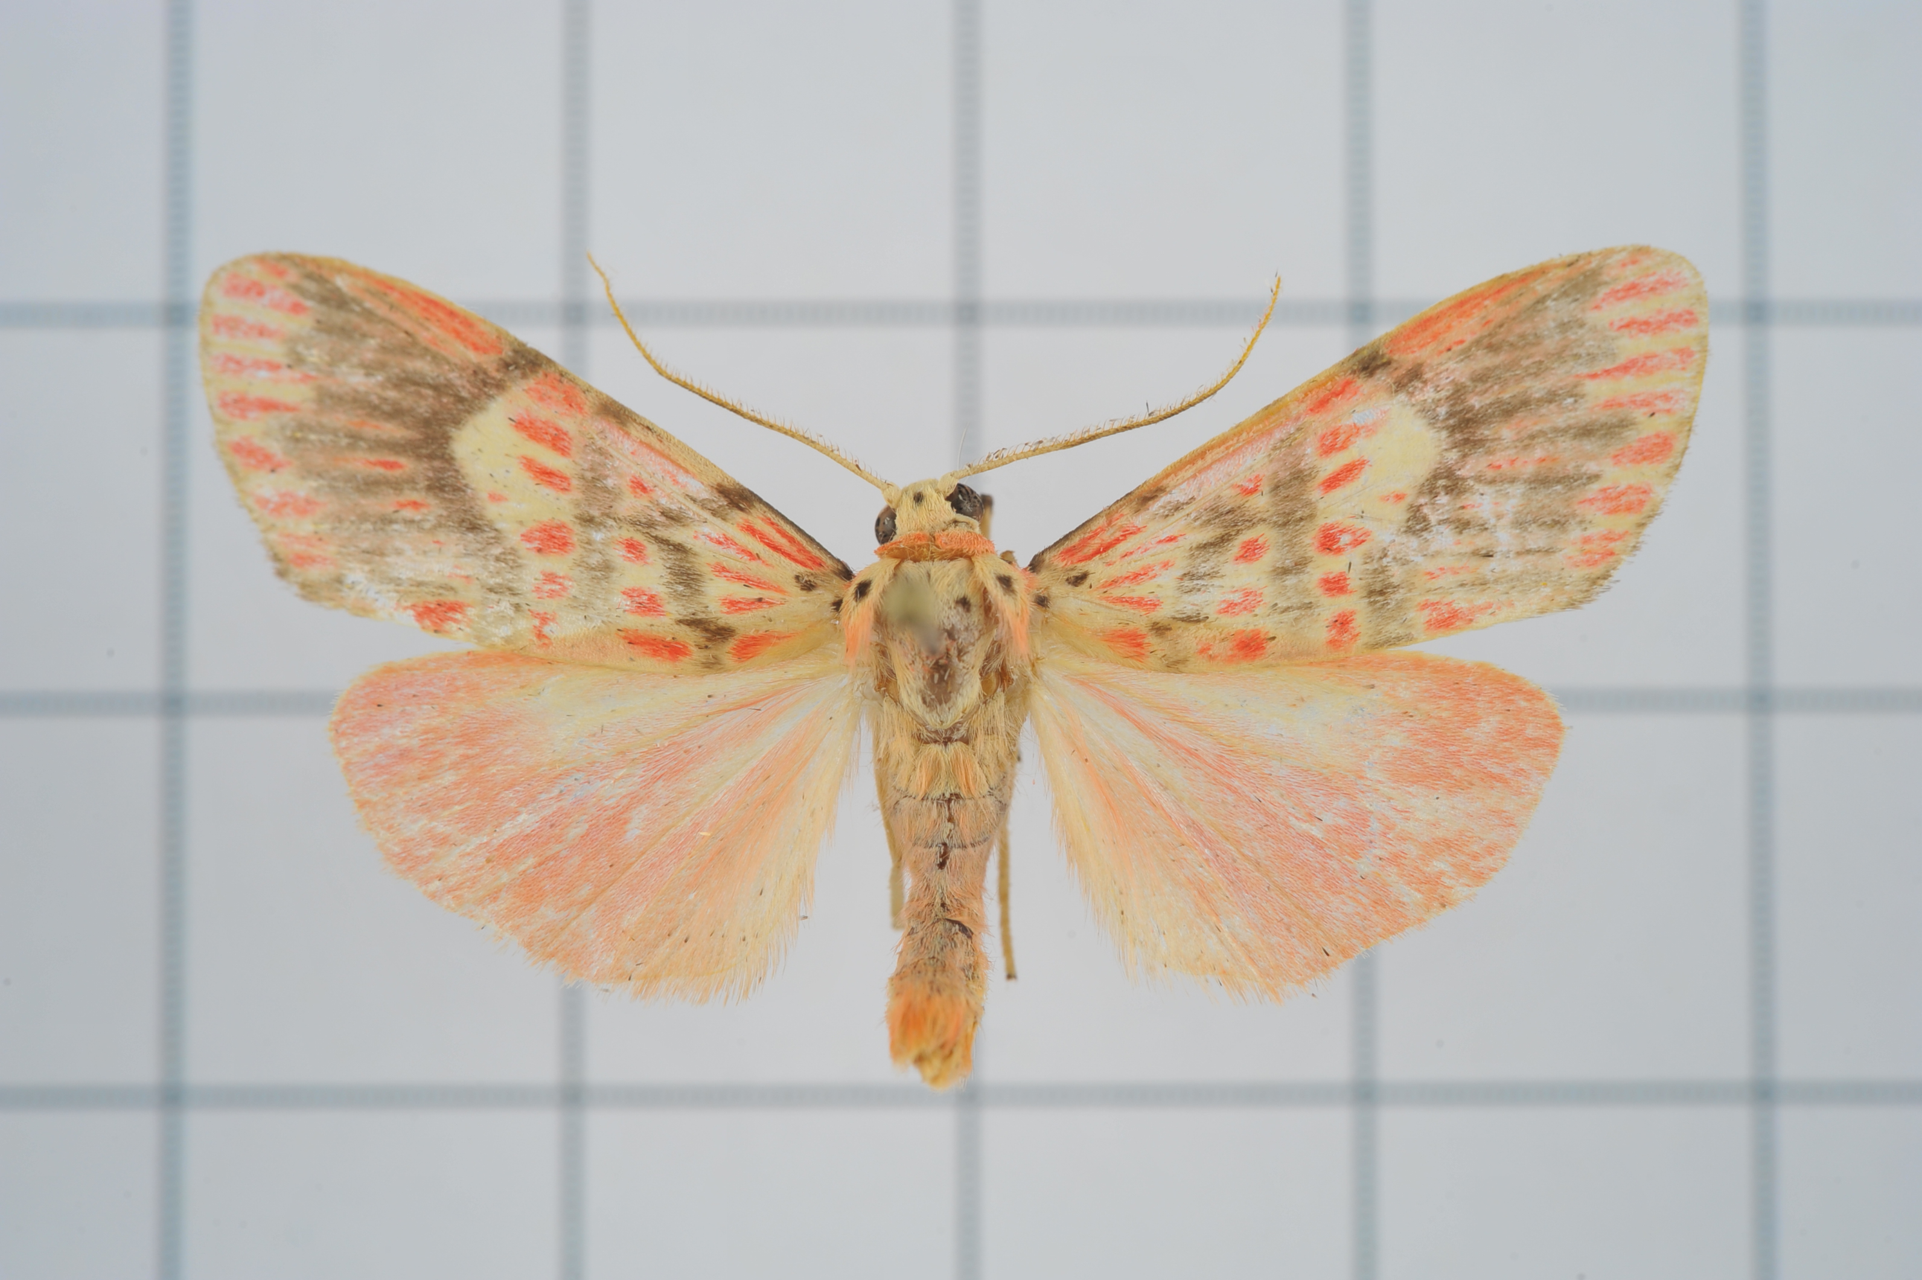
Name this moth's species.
Barsine fuscozonata
